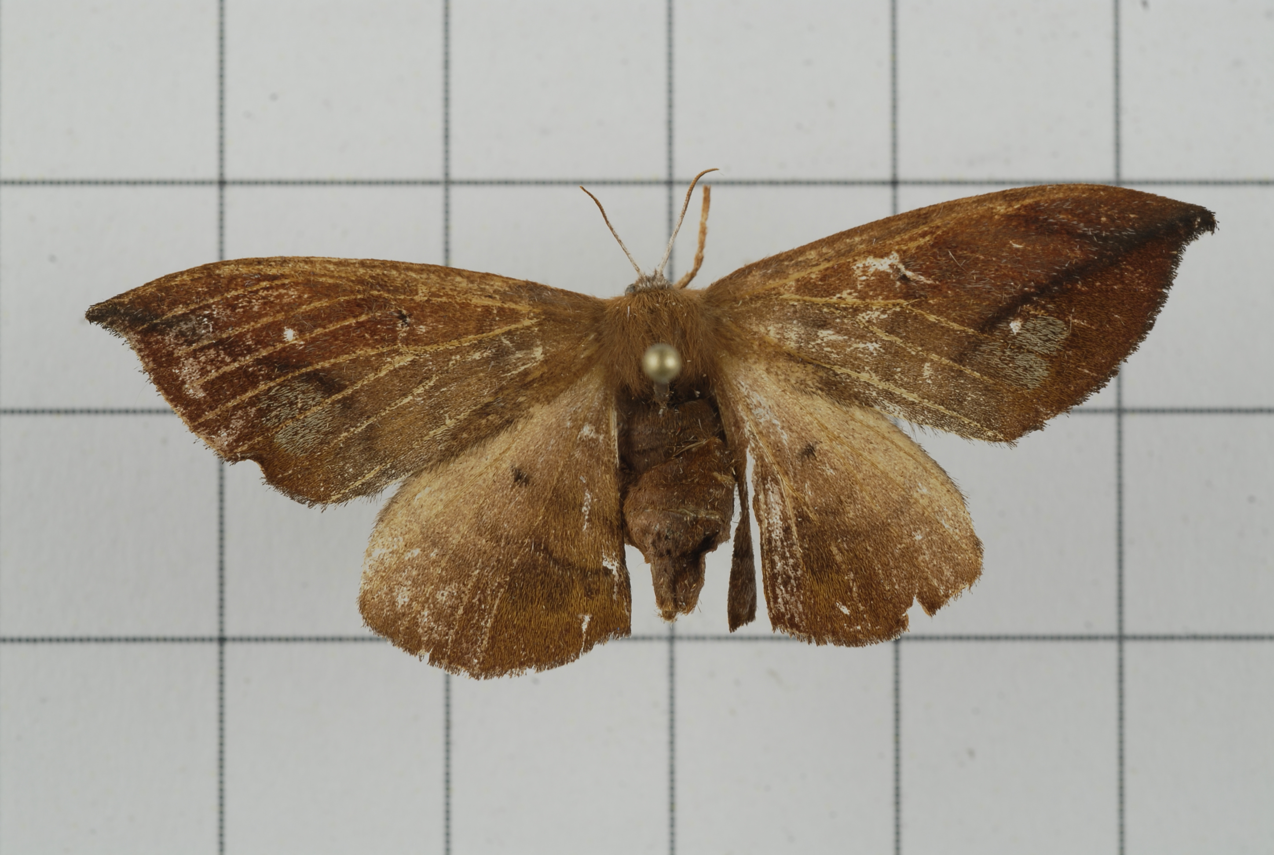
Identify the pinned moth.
Andraca yauichui
